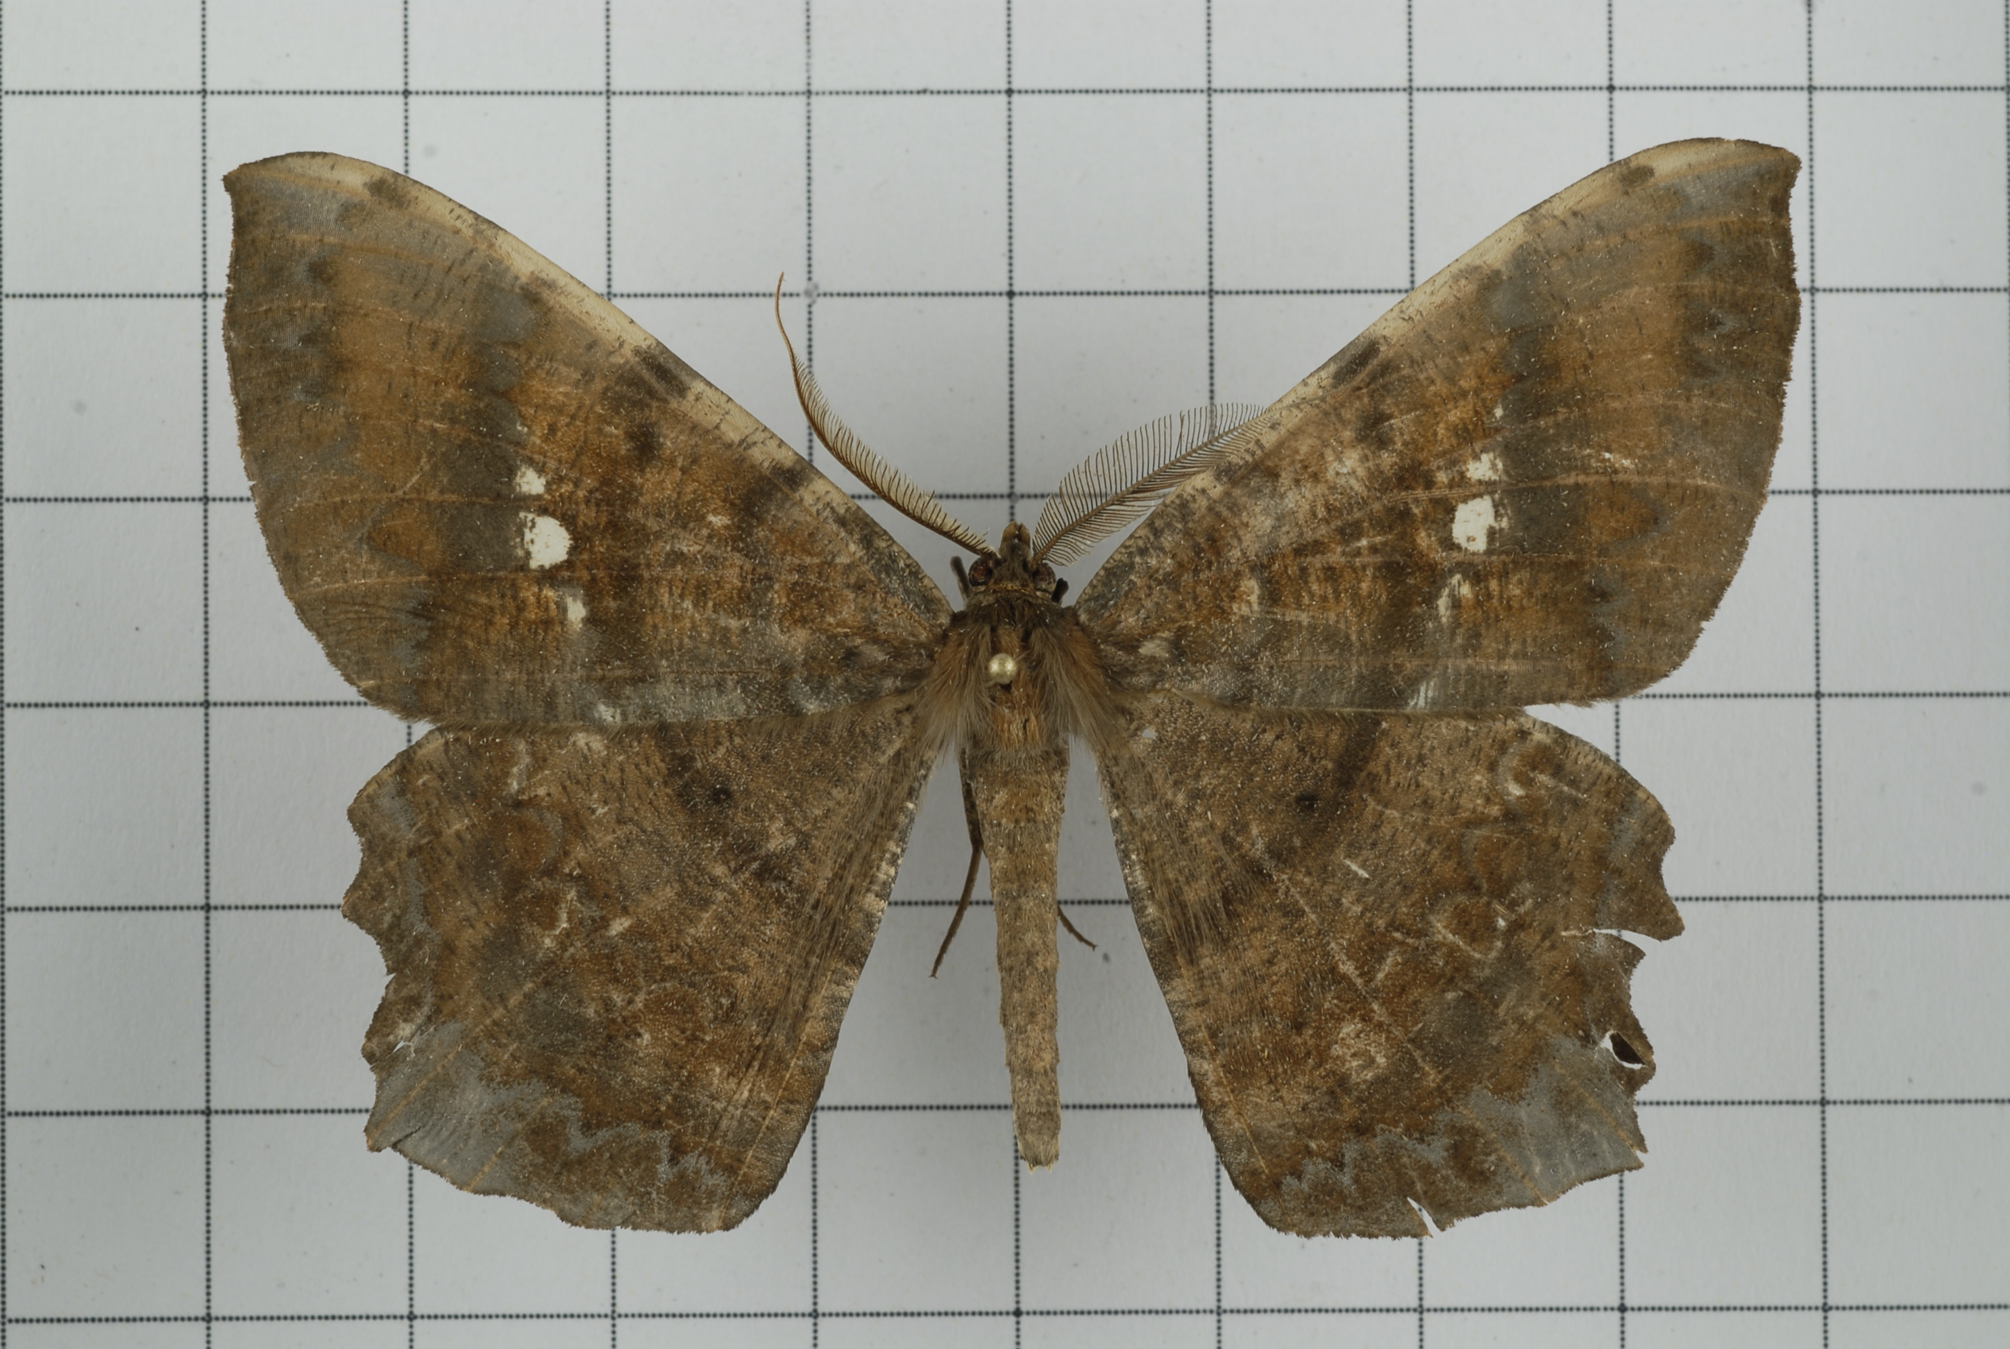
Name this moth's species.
Amblychia angeronaria
